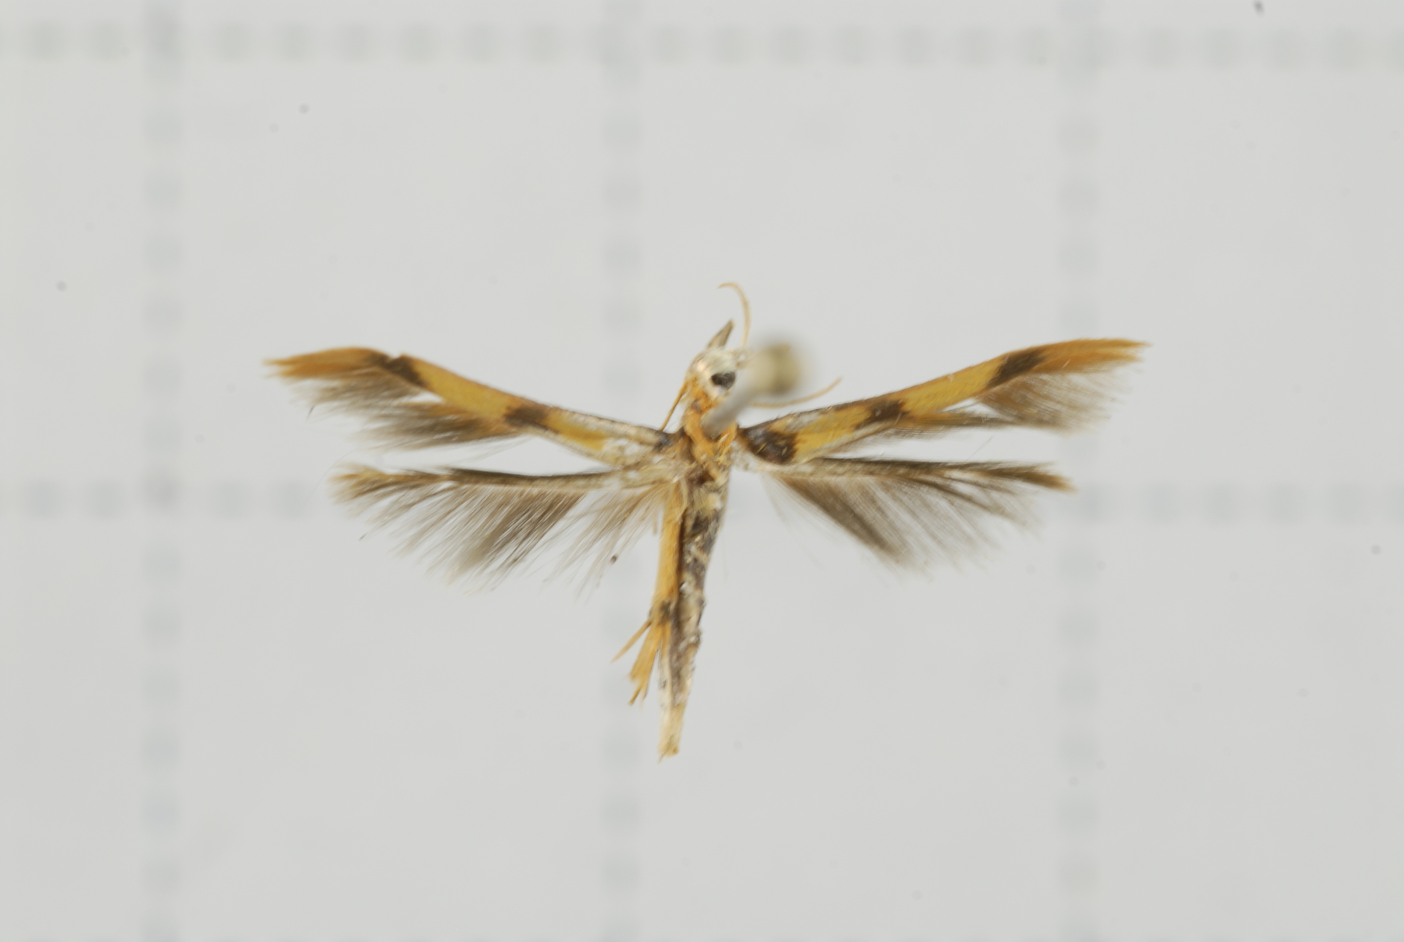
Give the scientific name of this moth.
Stathmopoda fusciumeraris
